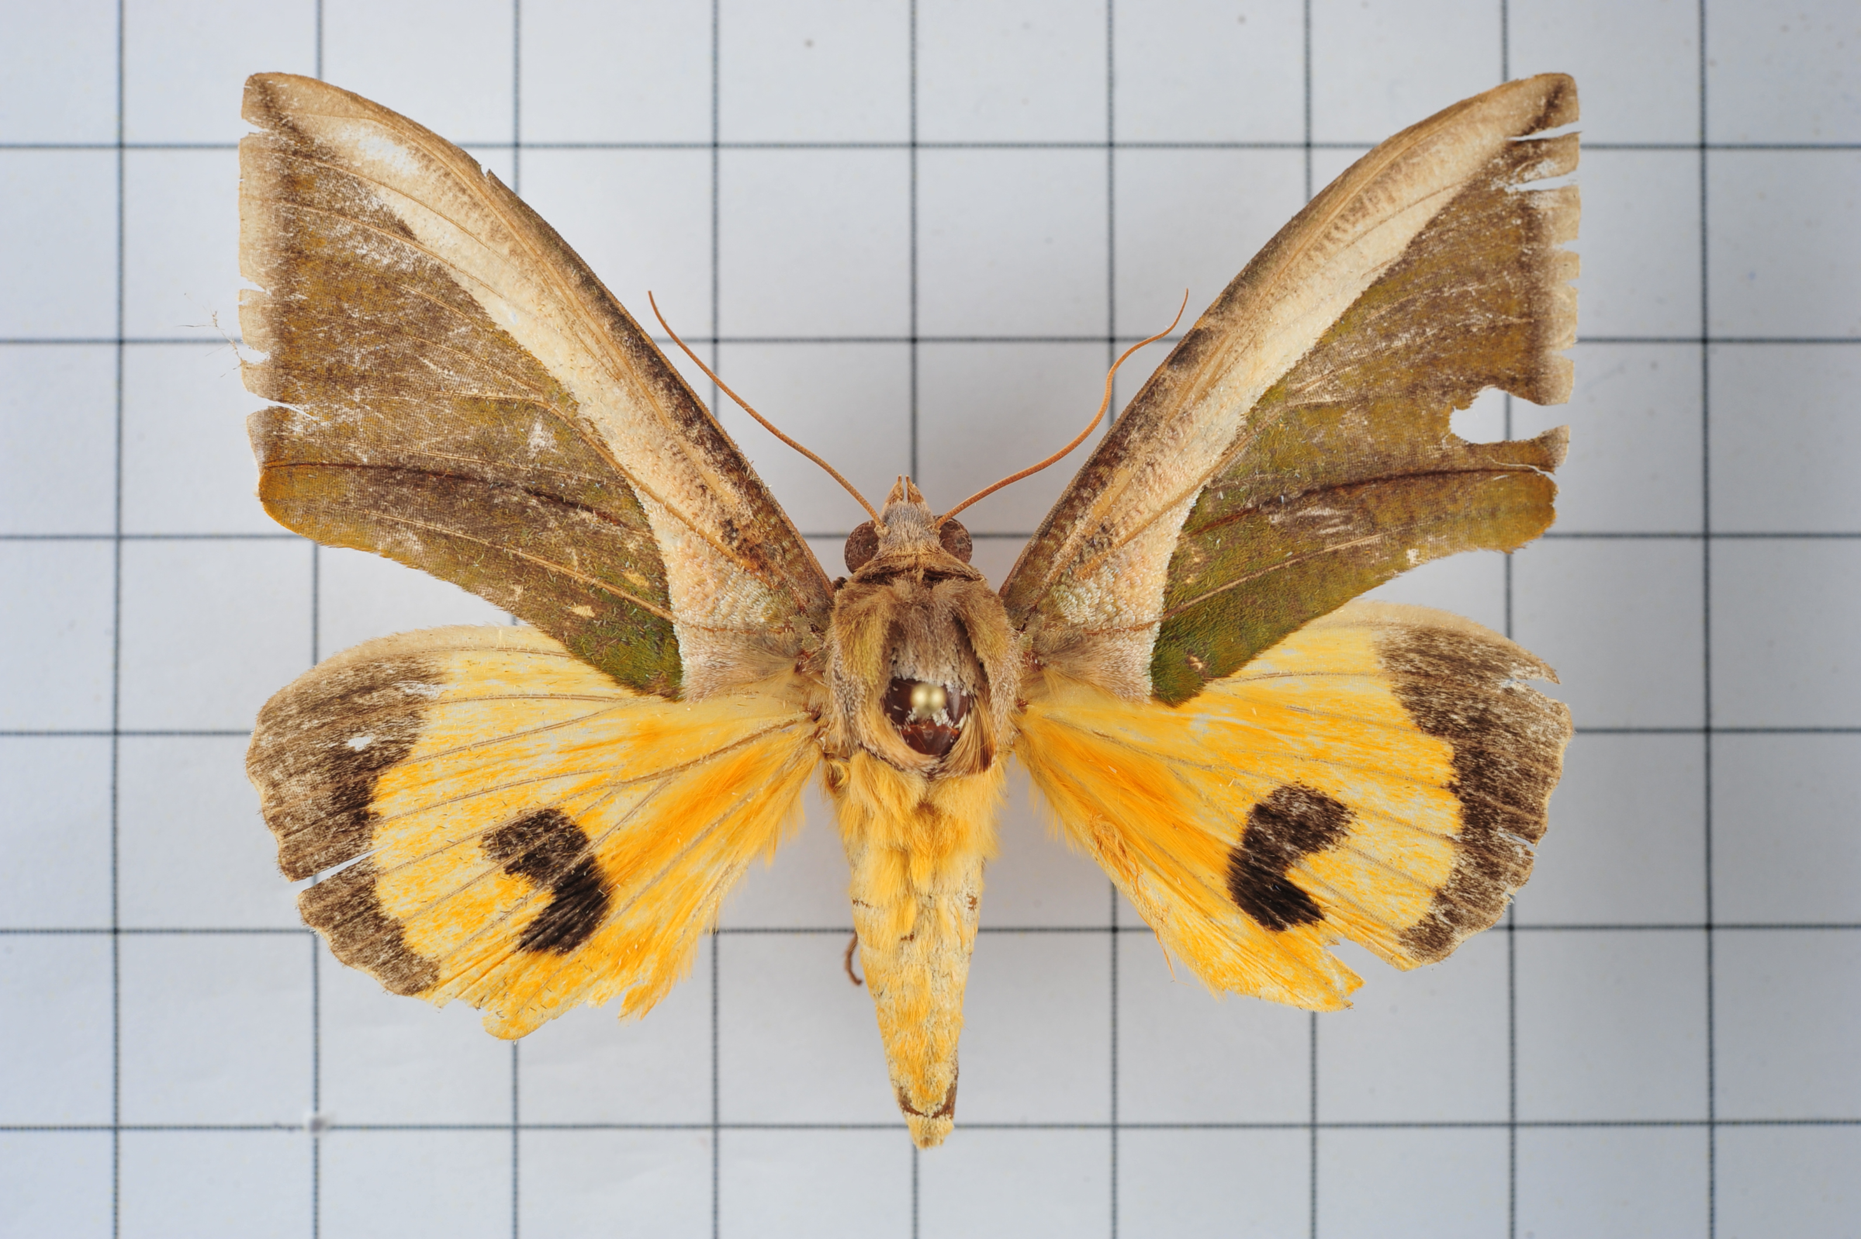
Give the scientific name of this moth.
Eudocima salaminia
